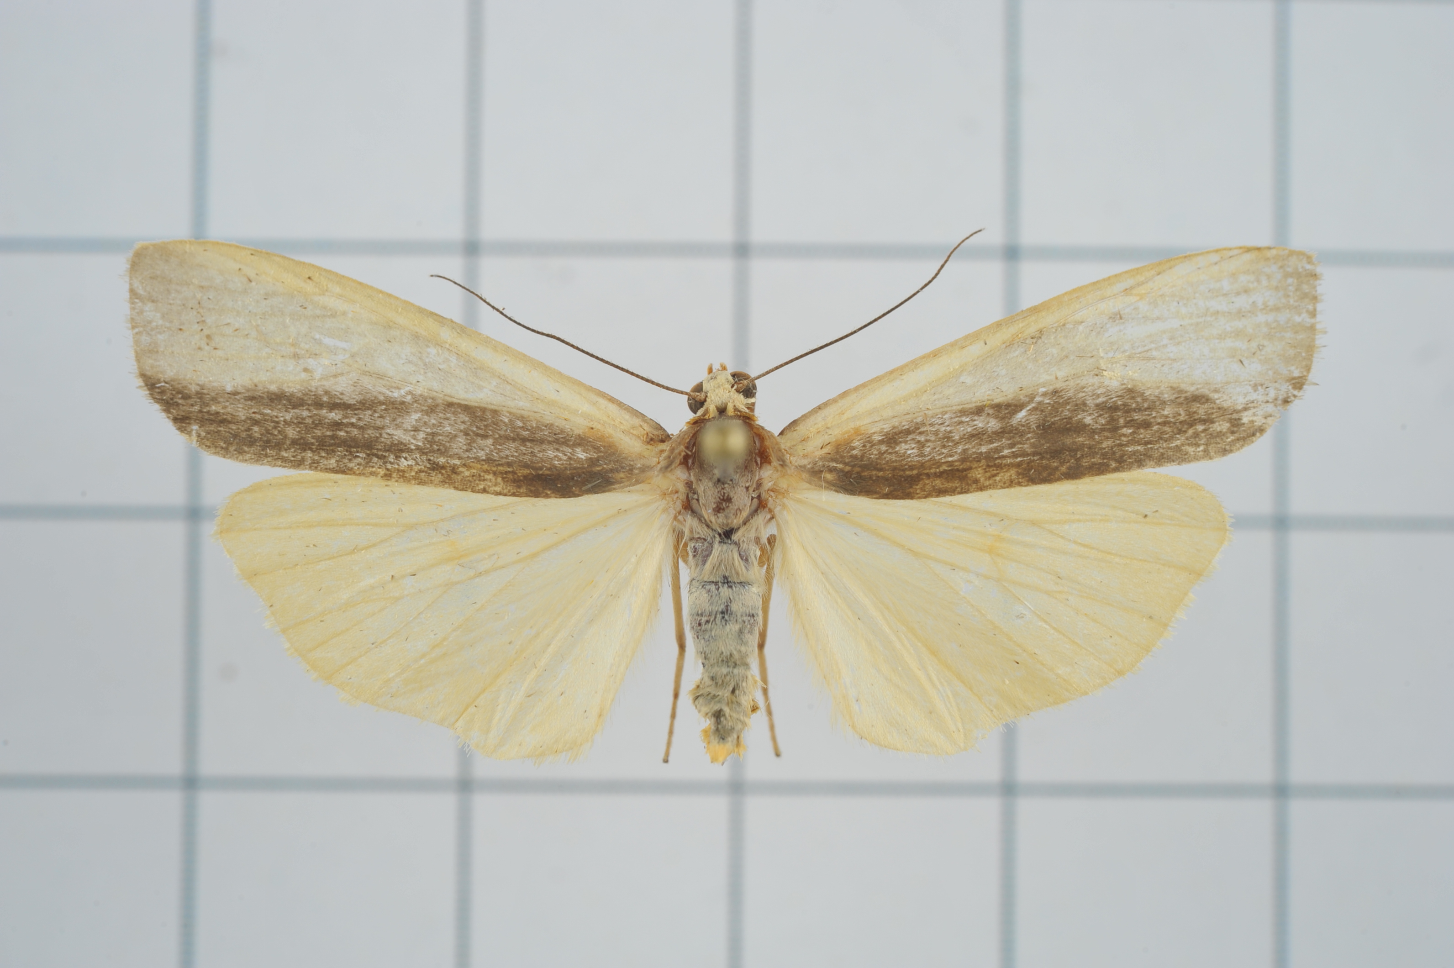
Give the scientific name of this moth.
Hesudra divisa
